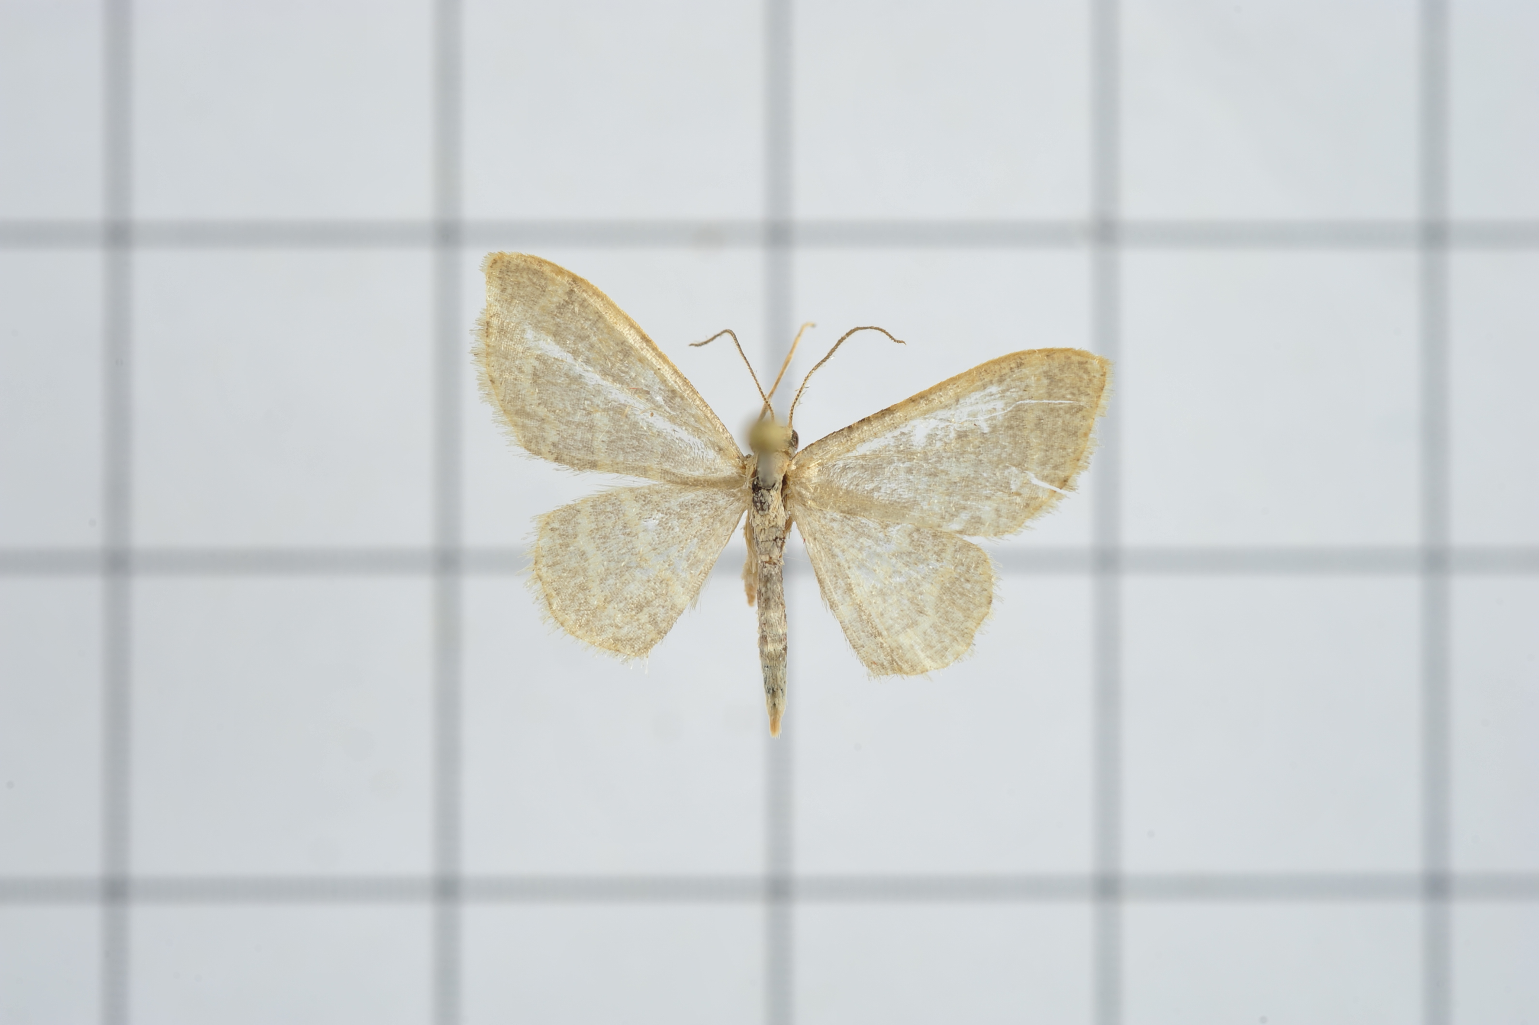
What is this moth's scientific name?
Lophophleps purpurea
